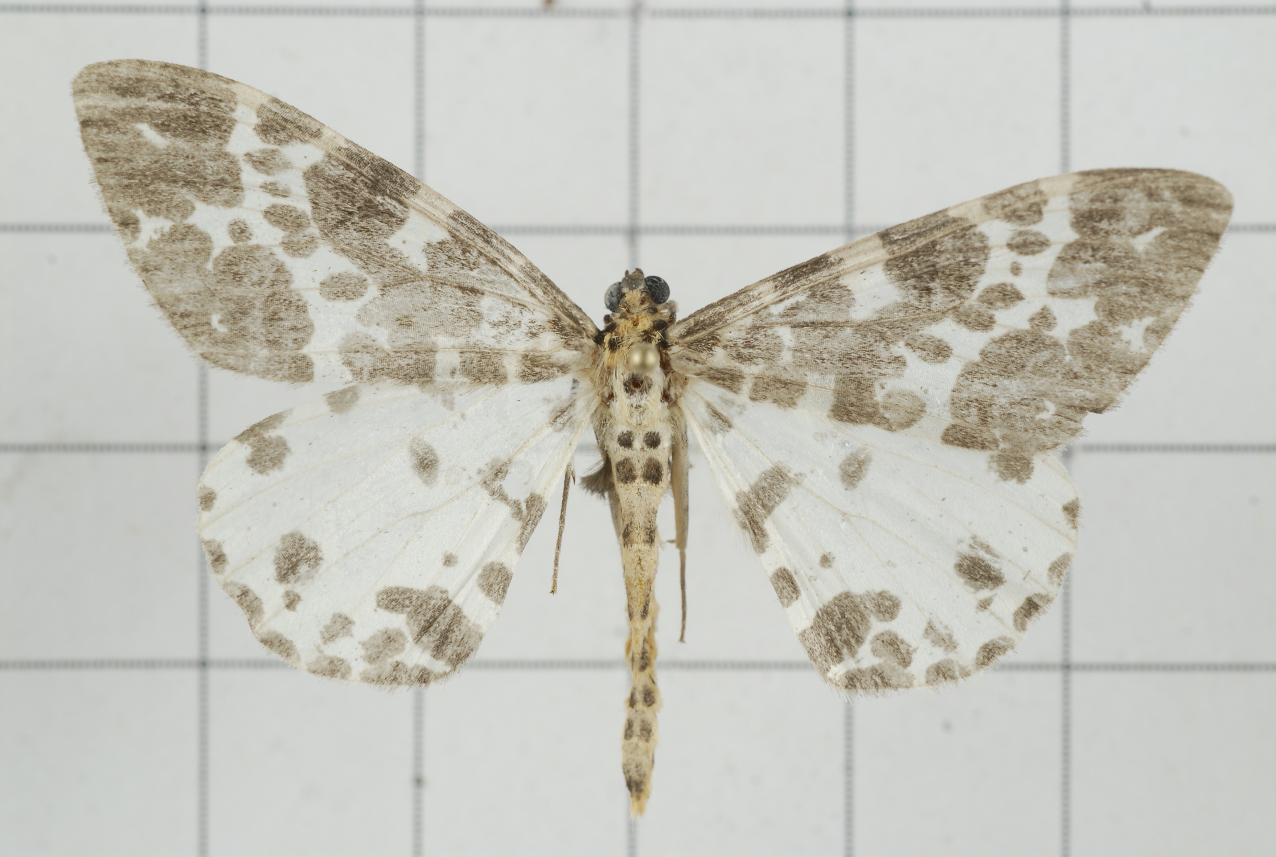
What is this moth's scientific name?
Dilophodes elegans khasiana
